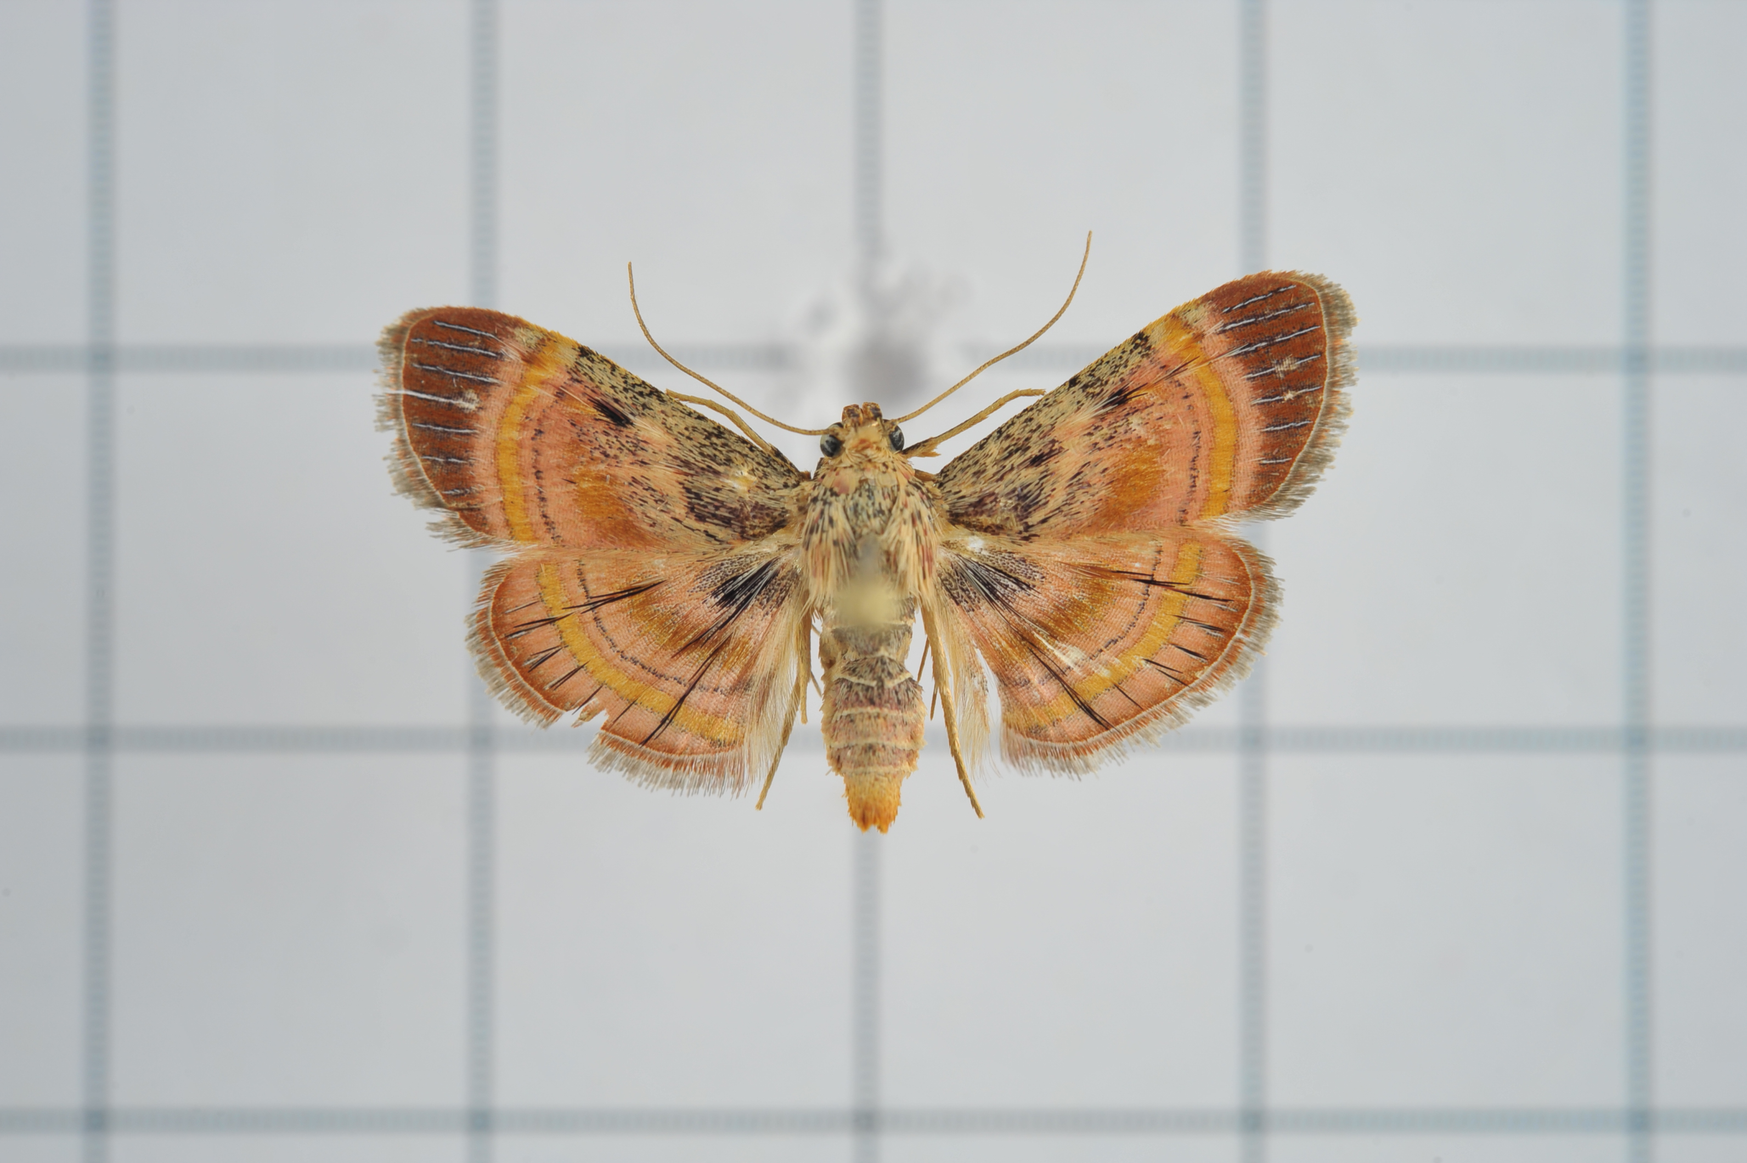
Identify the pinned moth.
Lista haraldusalis
